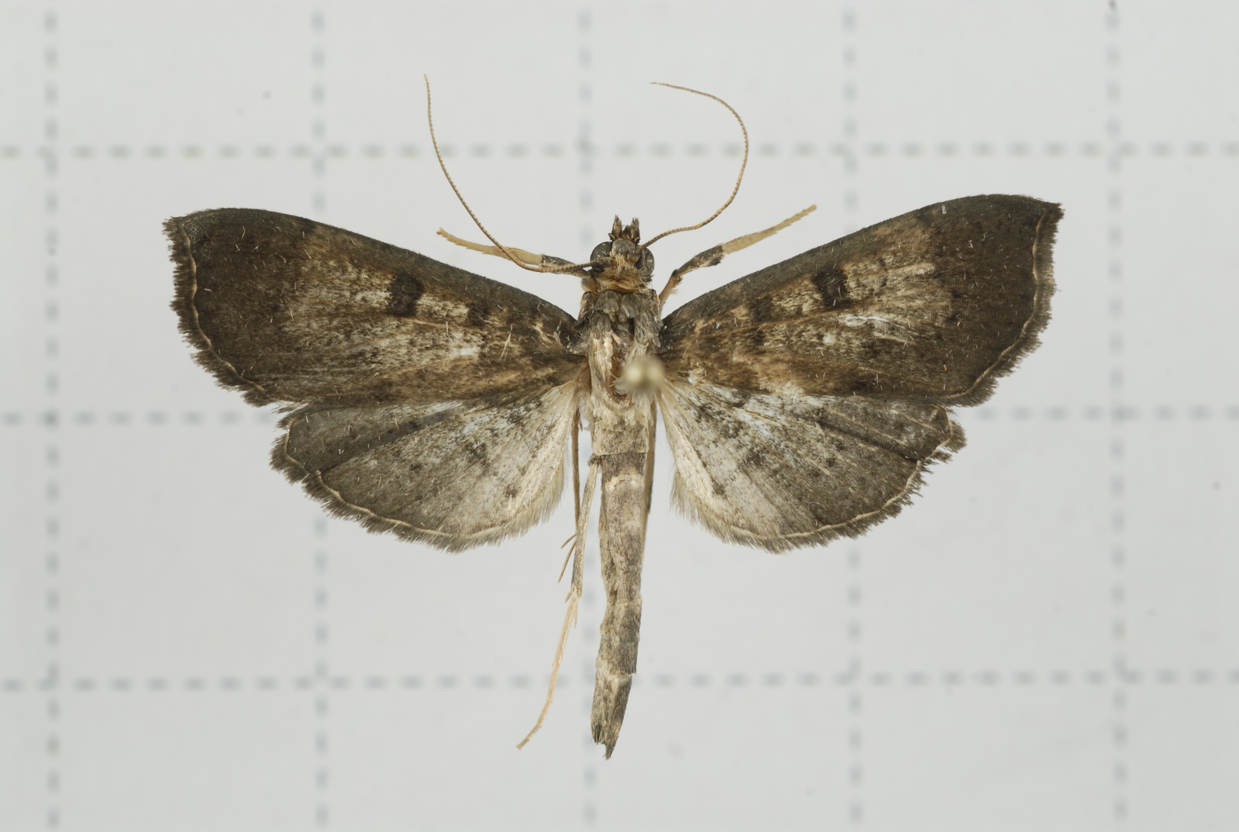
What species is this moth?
Ceratarcha umbrosa
